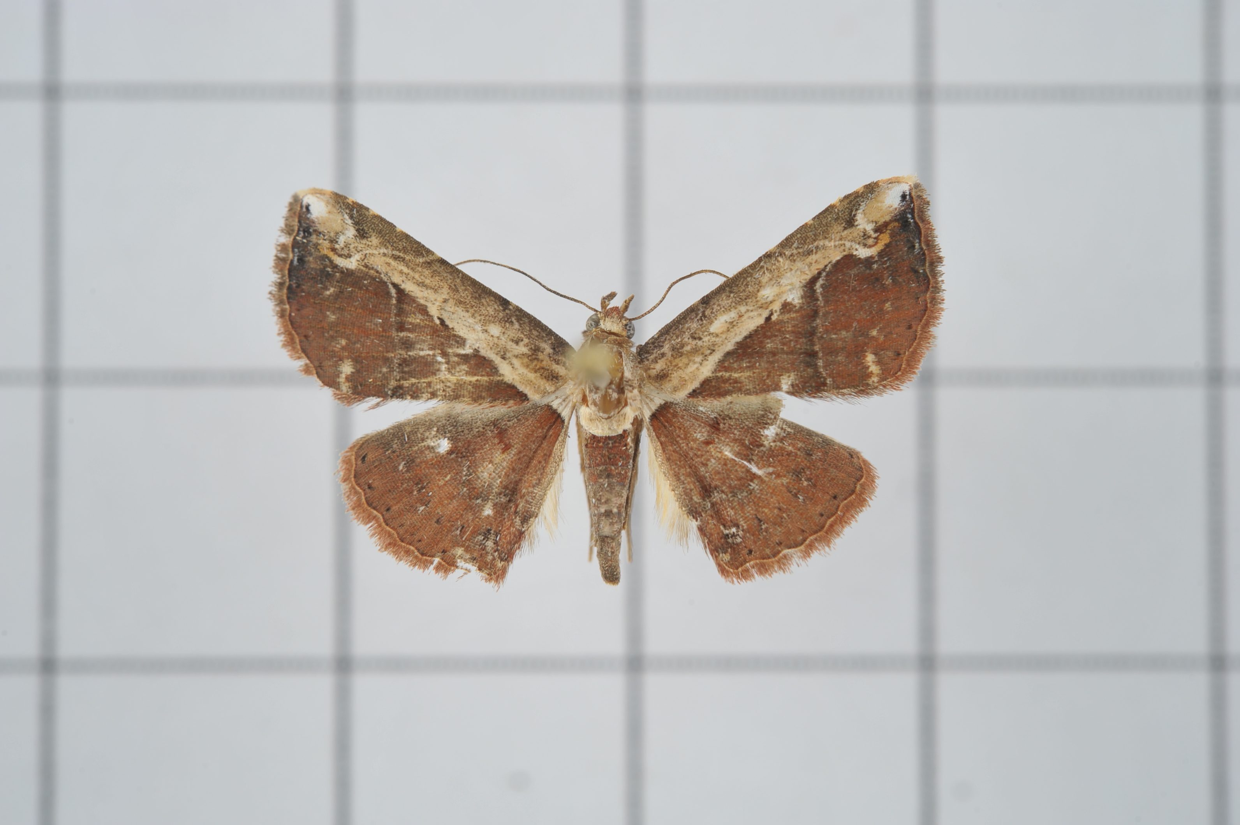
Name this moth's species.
Zurobata vacillans
